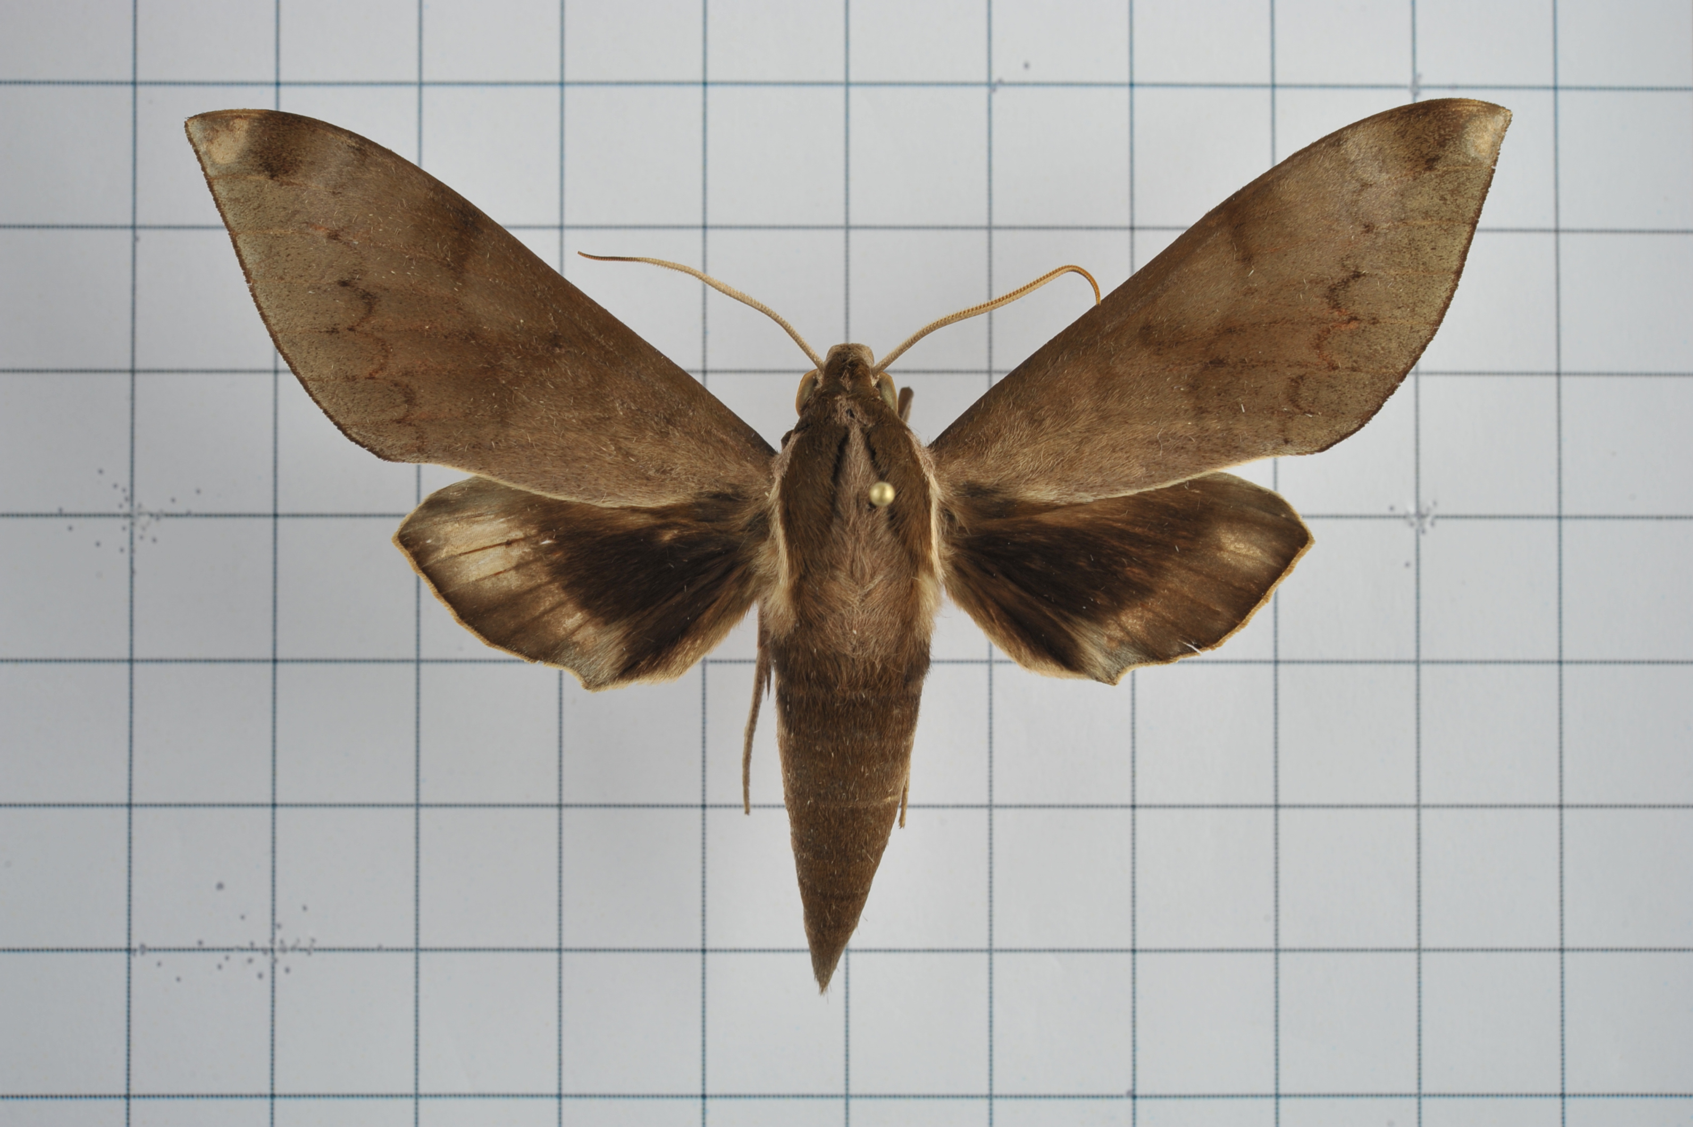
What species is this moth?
Acosmerycoides harterti
